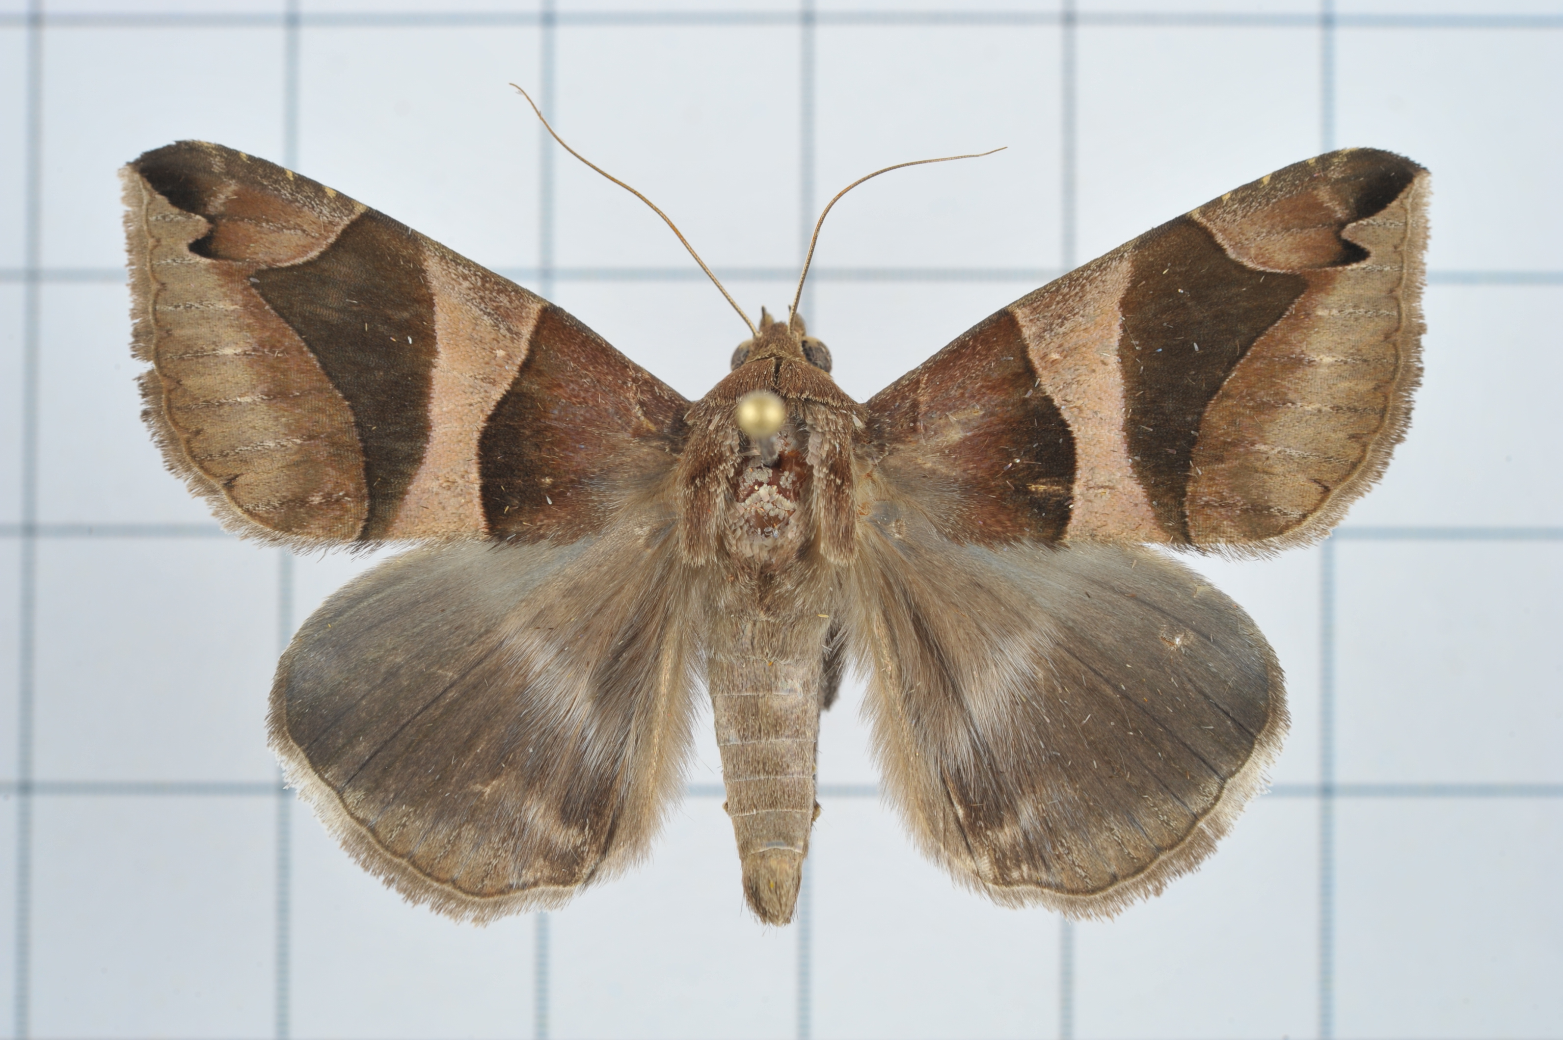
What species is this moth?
Bastilla arcuata
